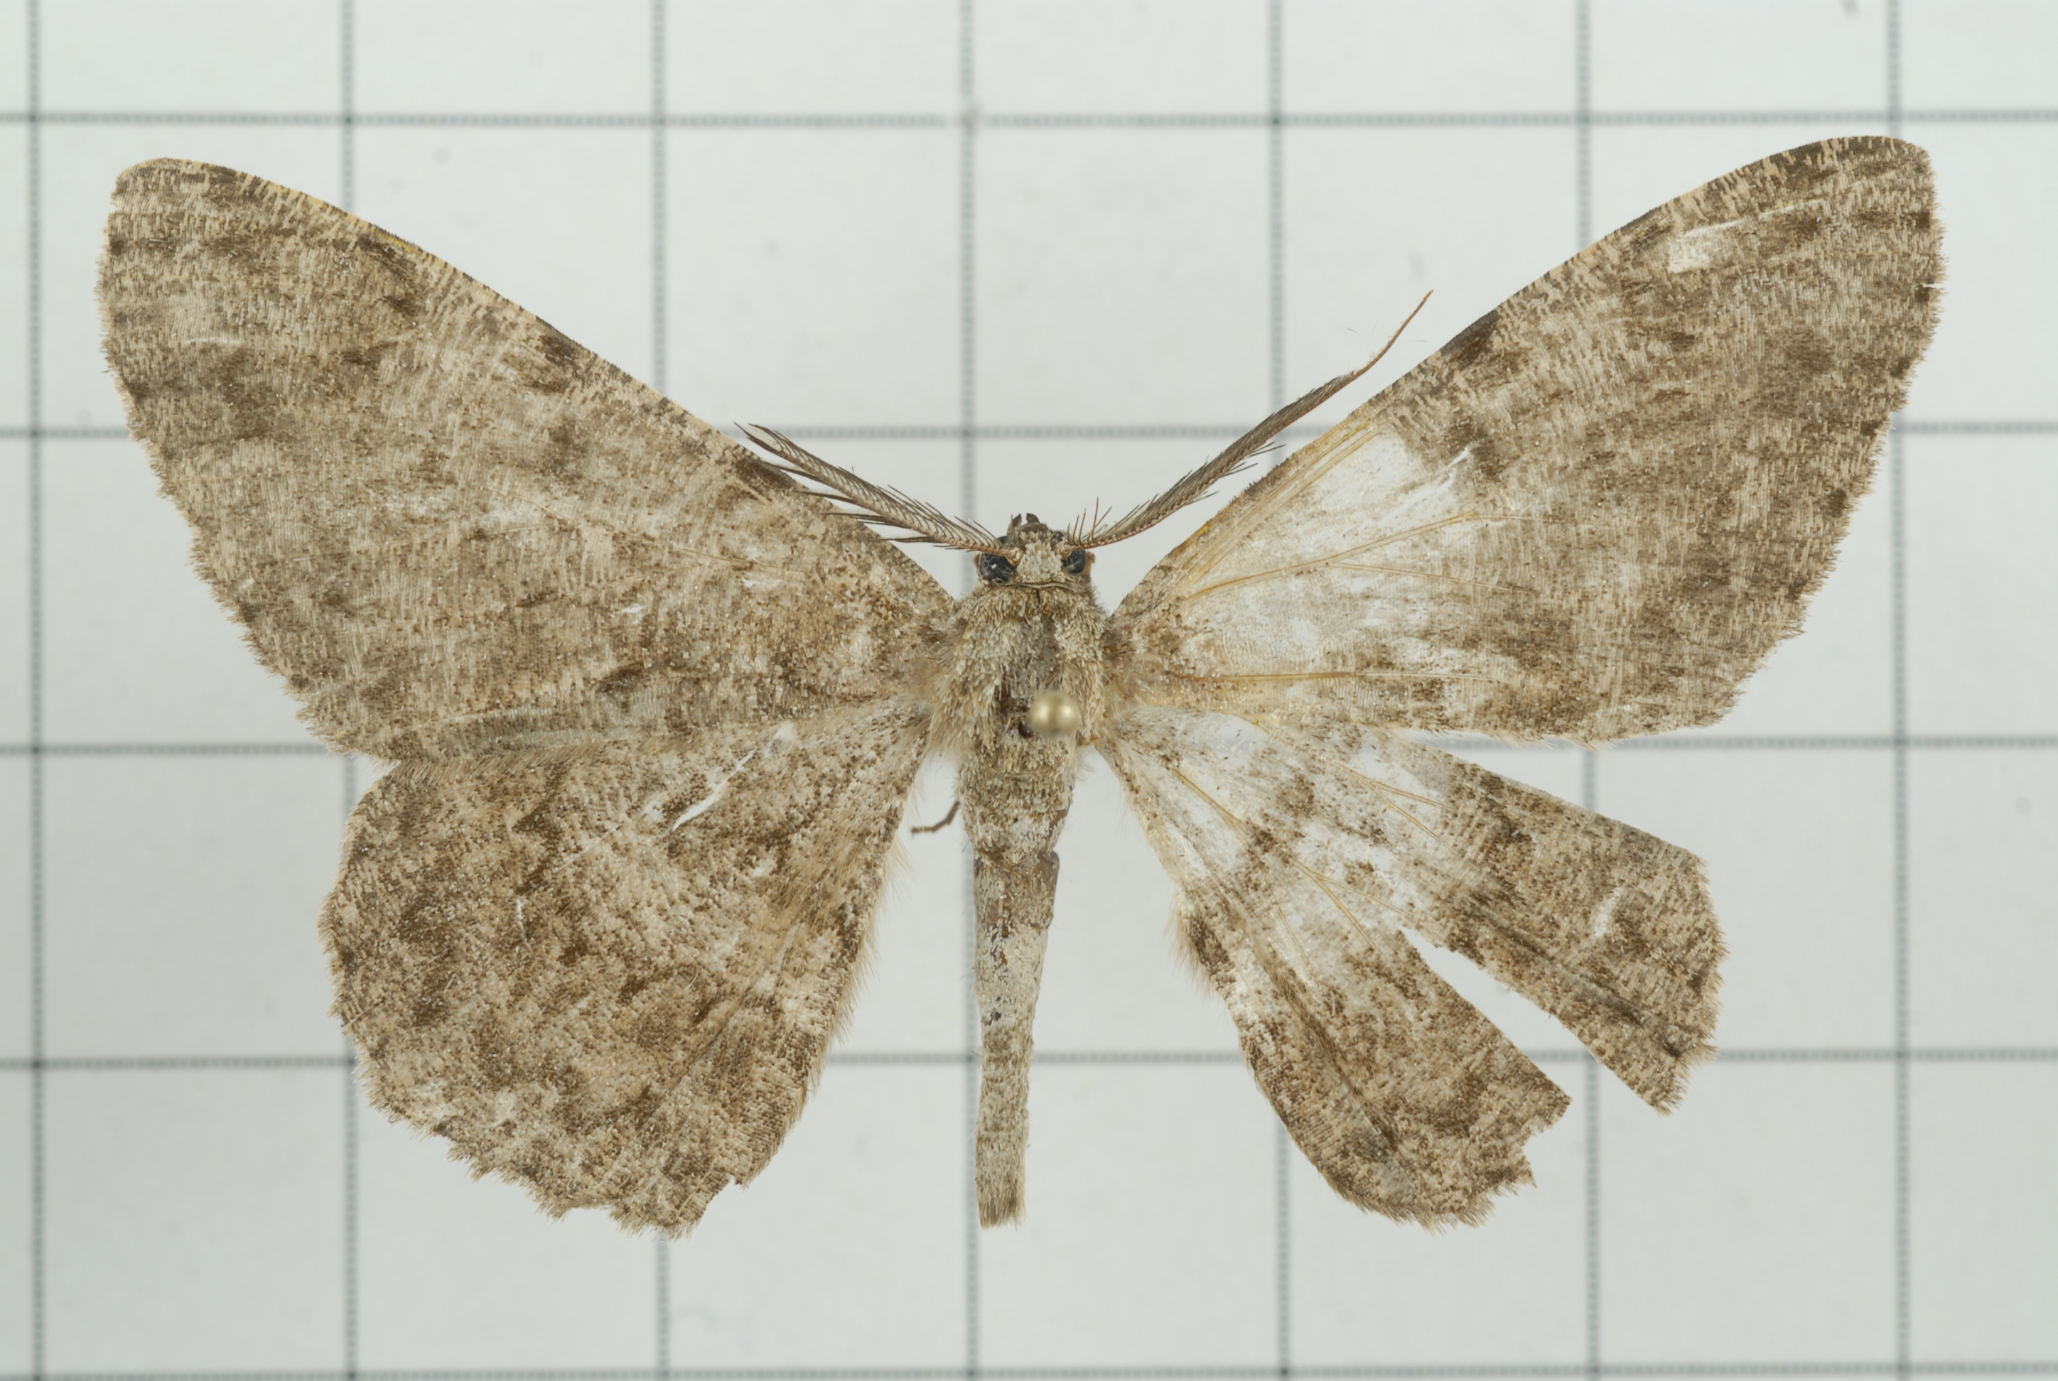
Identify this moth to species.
Hypomecis cineracea
